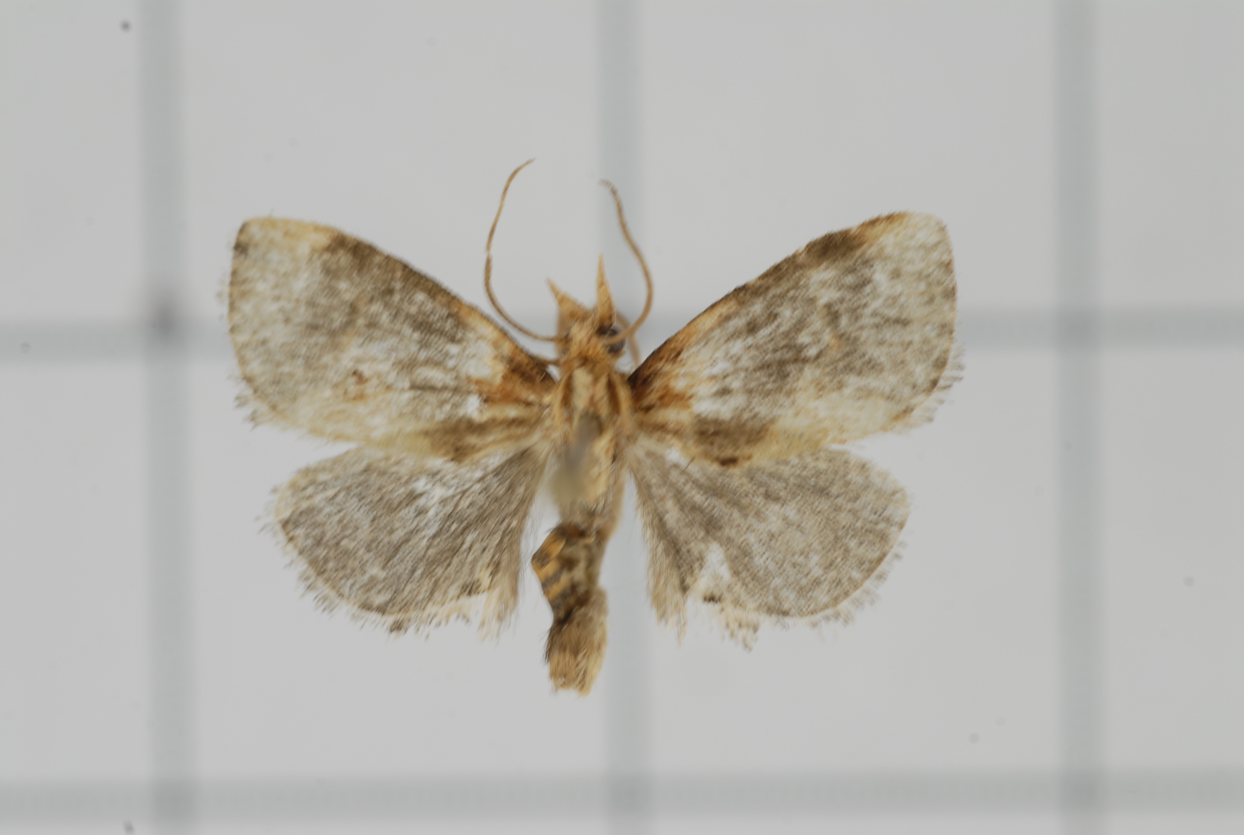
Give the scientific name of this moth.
Microleon taiwanensis
